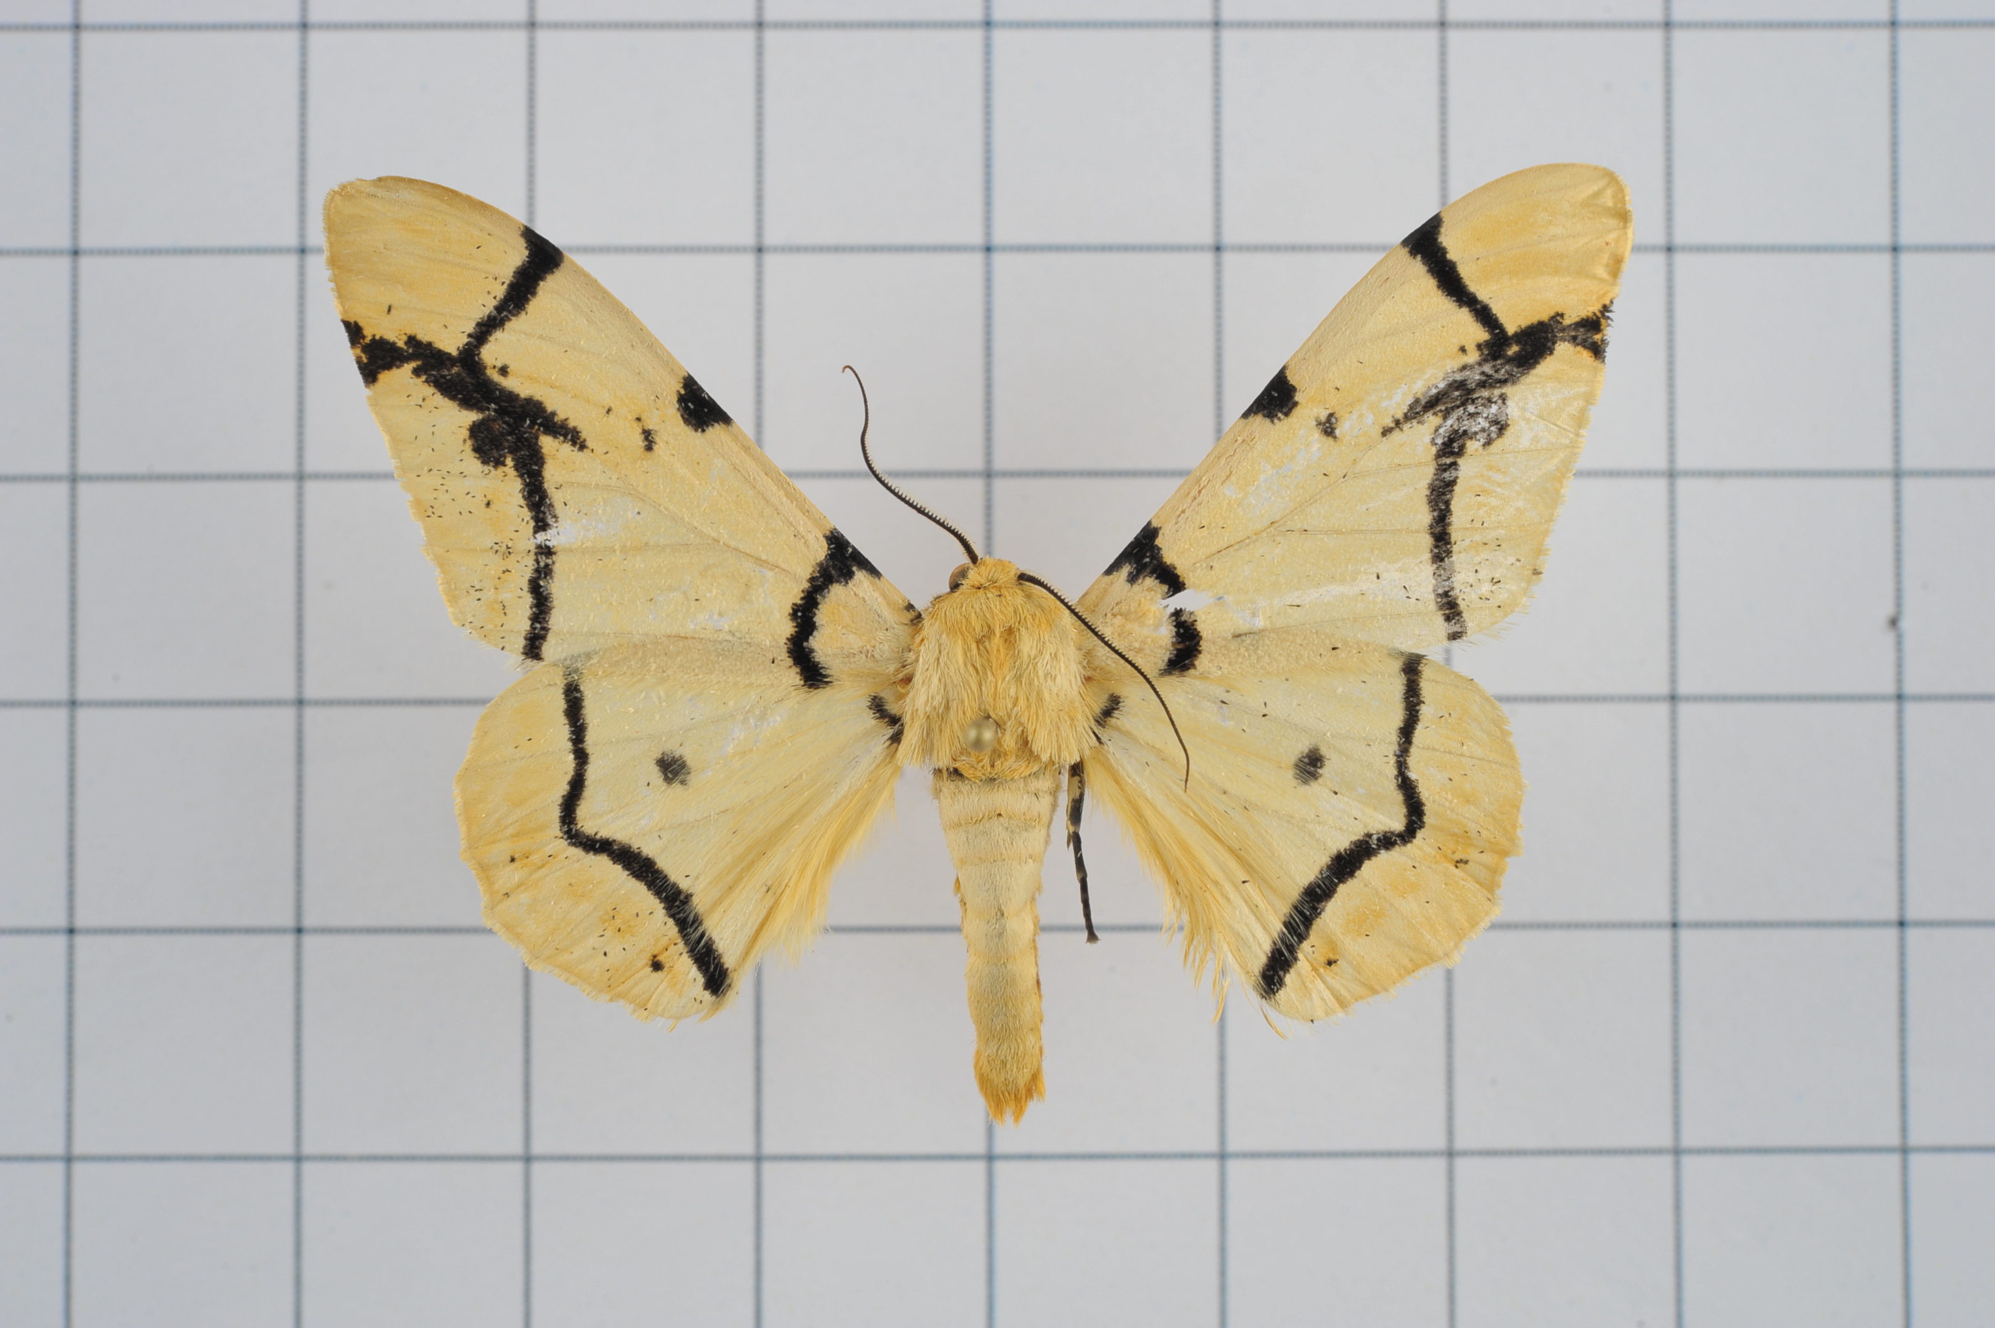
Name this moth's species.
Biston perclara
